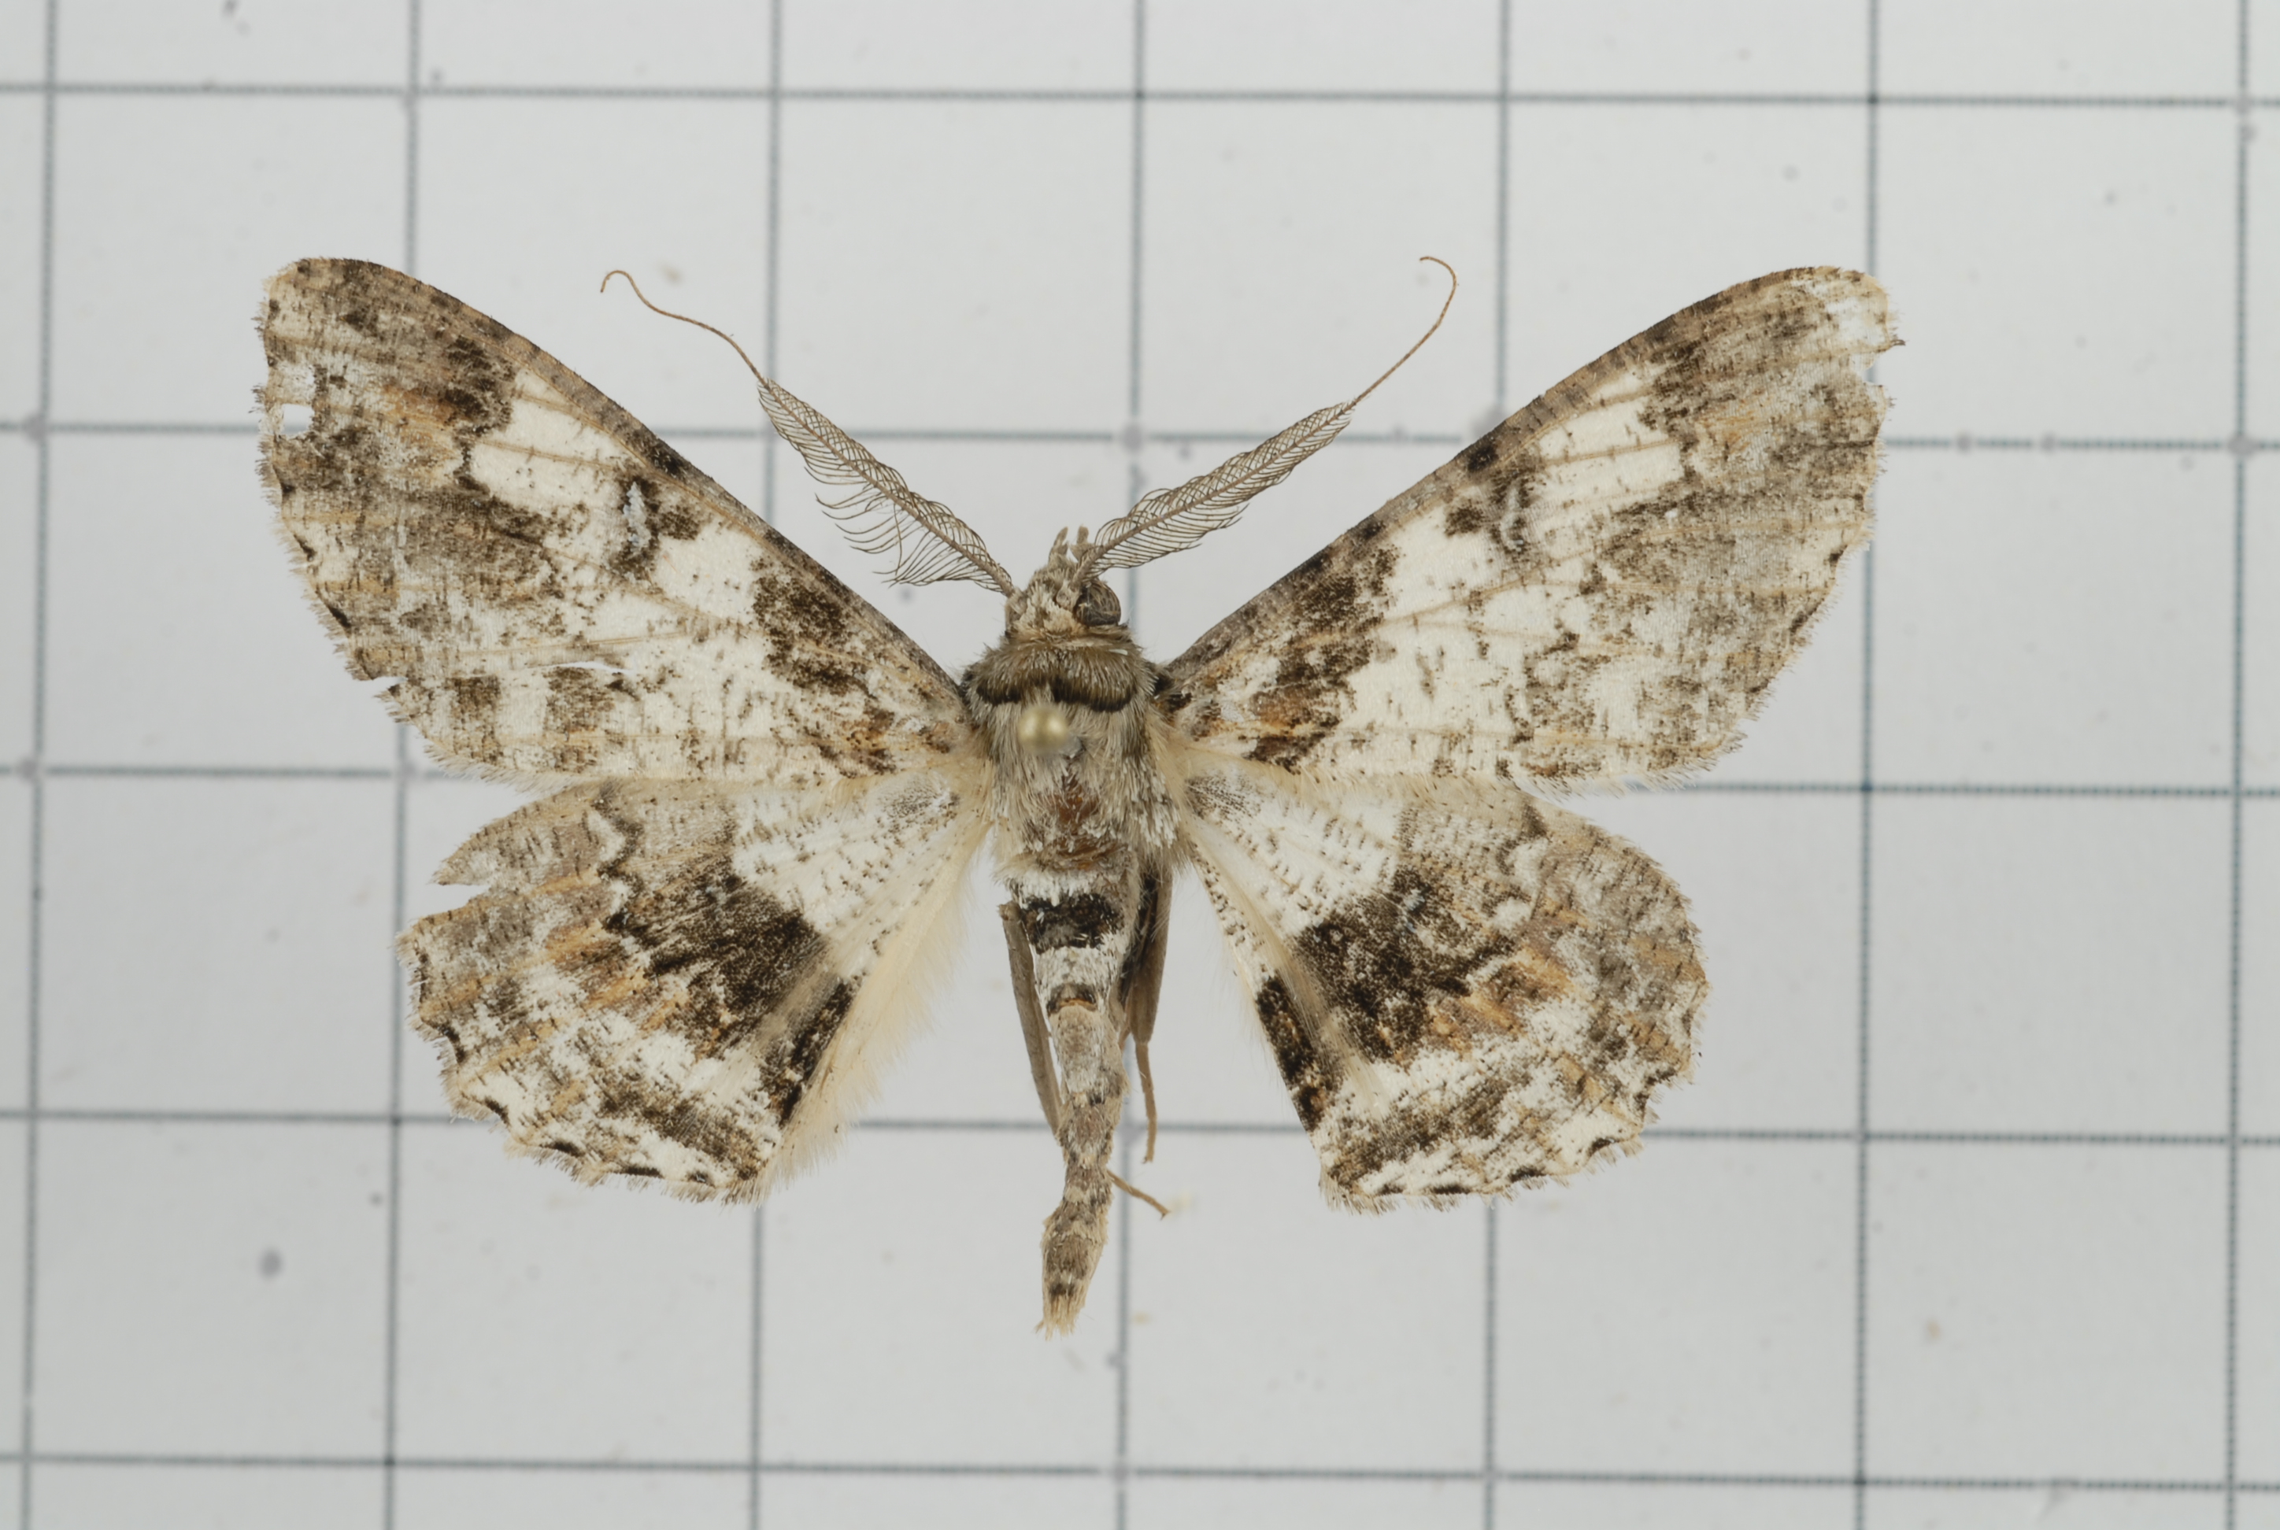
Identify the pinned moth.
Cleora fraterna
